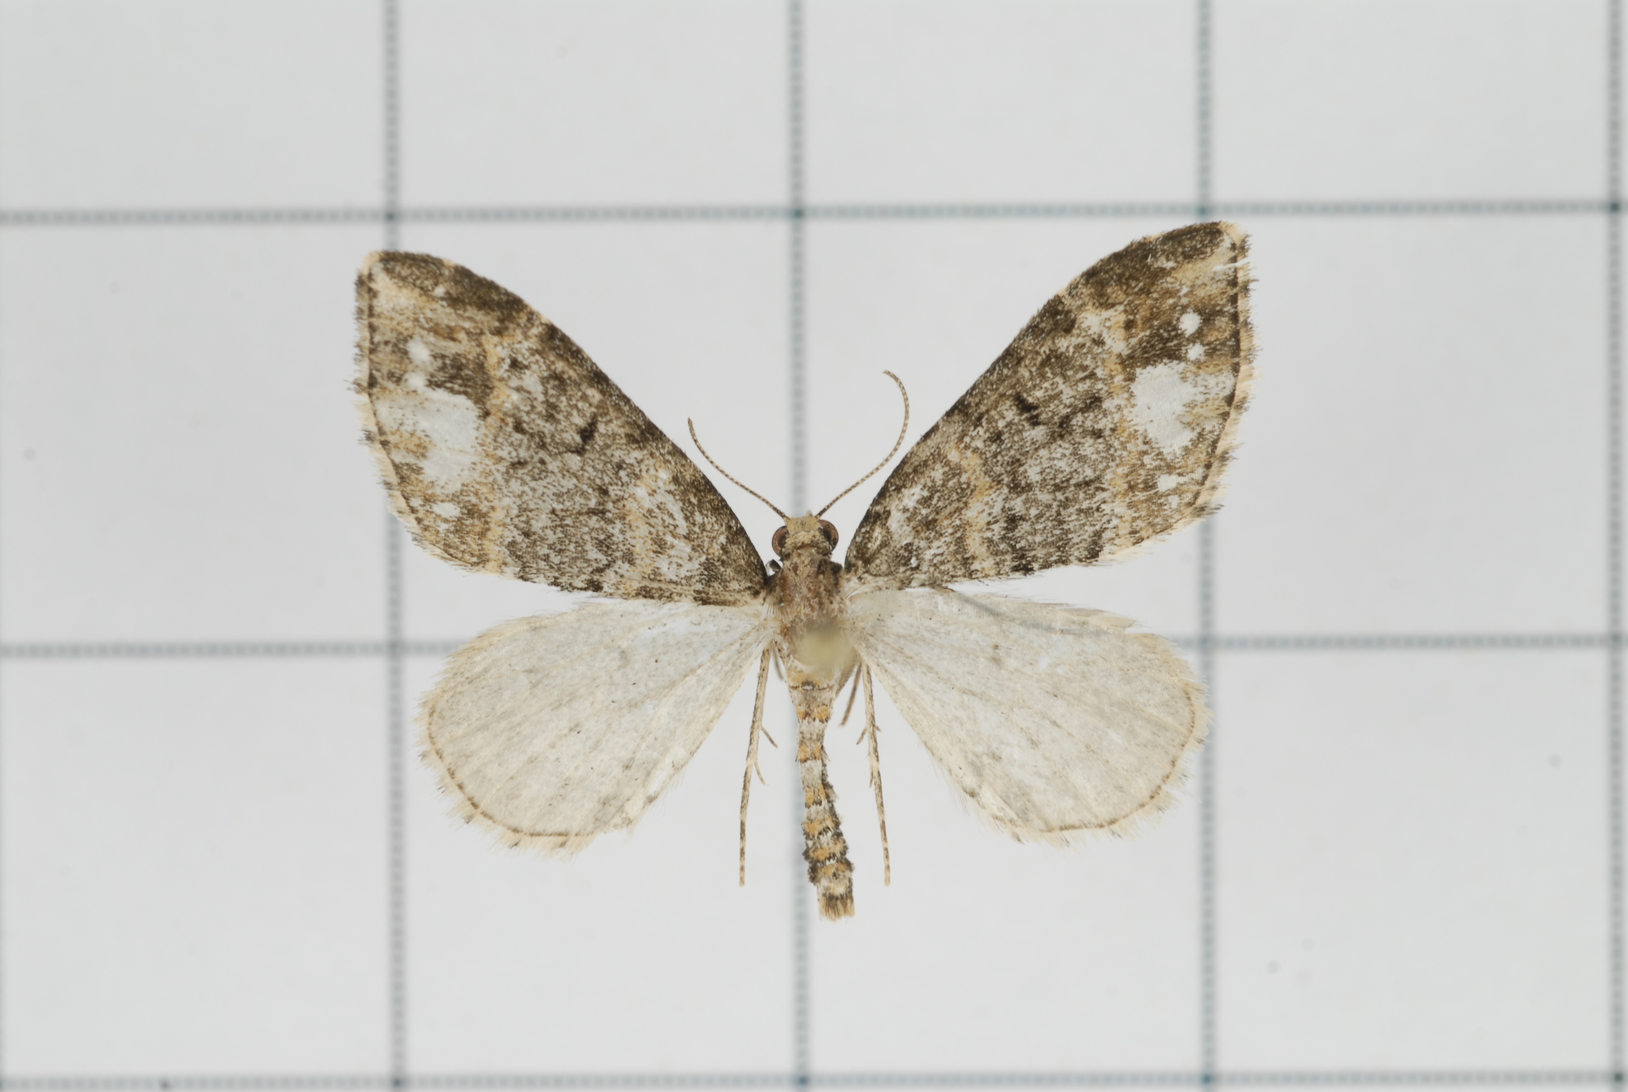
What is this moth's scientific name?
Martania seriata
